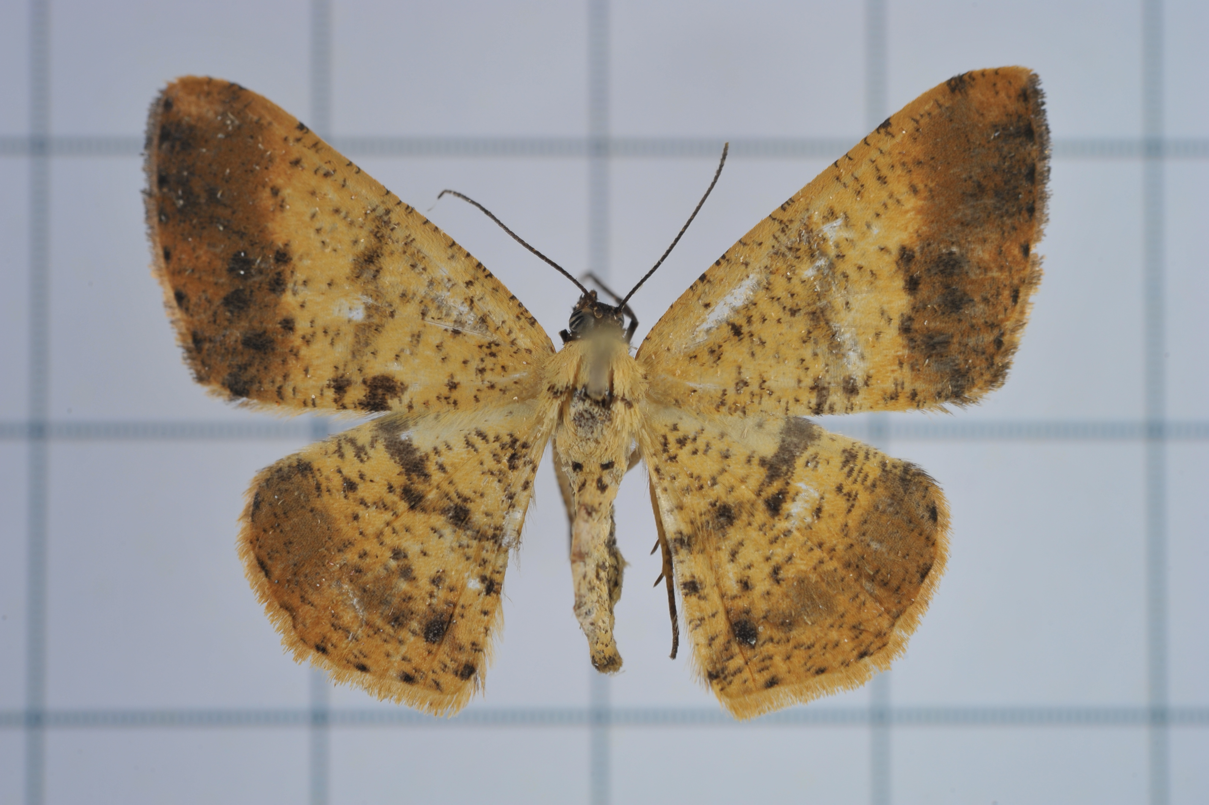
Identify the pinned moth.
Lophobates inchoata
